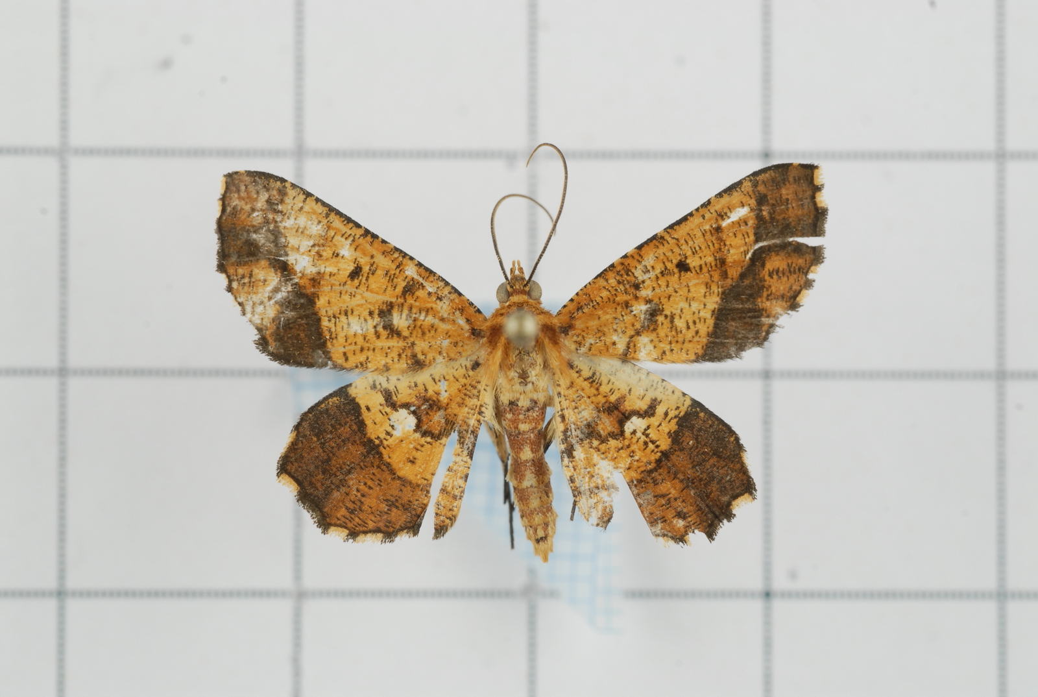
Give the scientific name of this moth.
Entomopteryx combusta combusta
